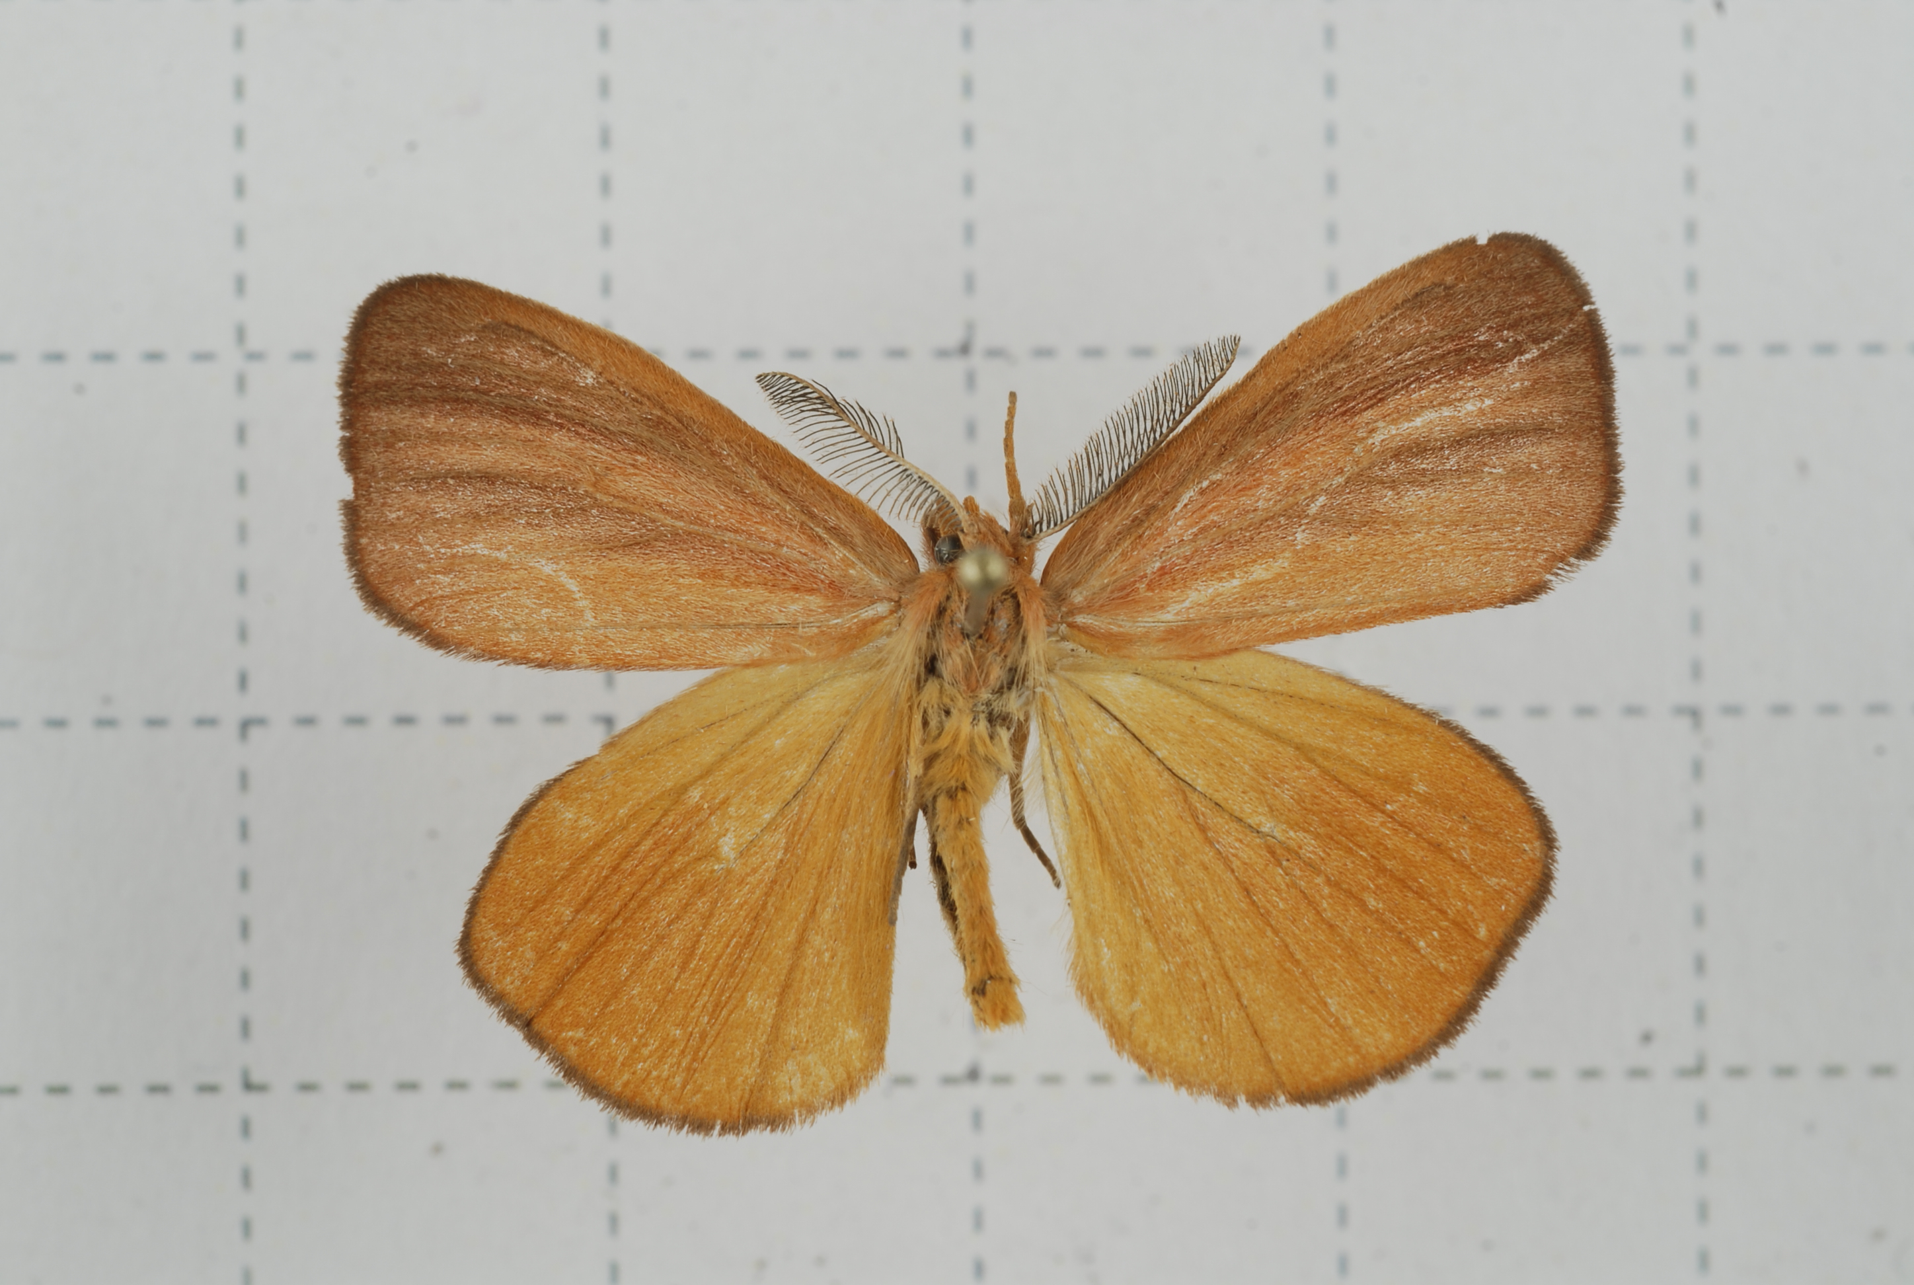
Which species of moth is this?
Pantana substrigosa
